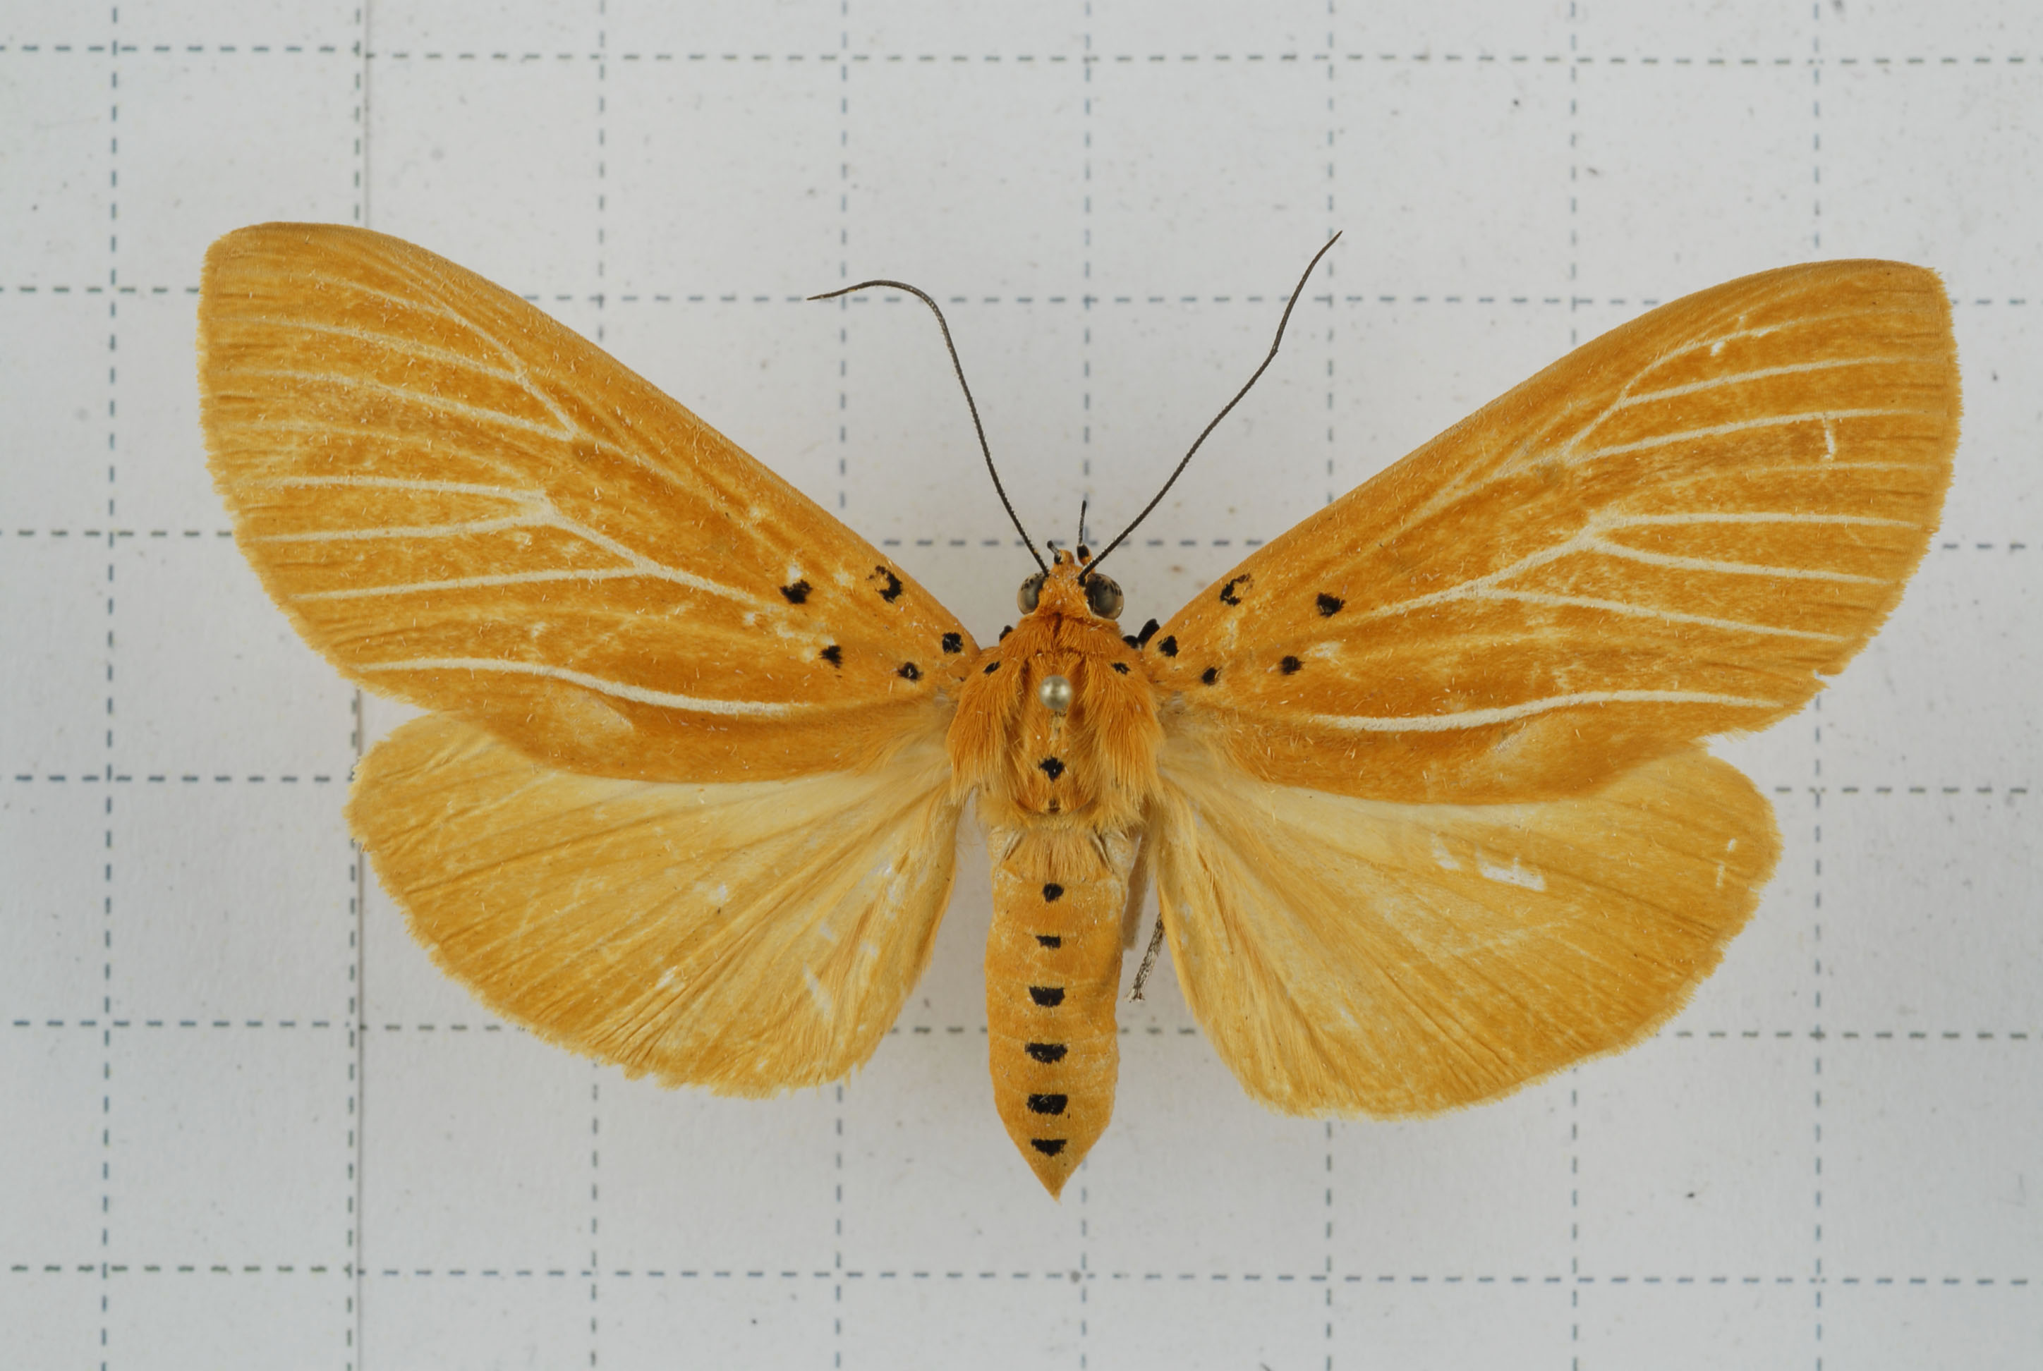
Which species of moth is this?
Asota egens confinis
